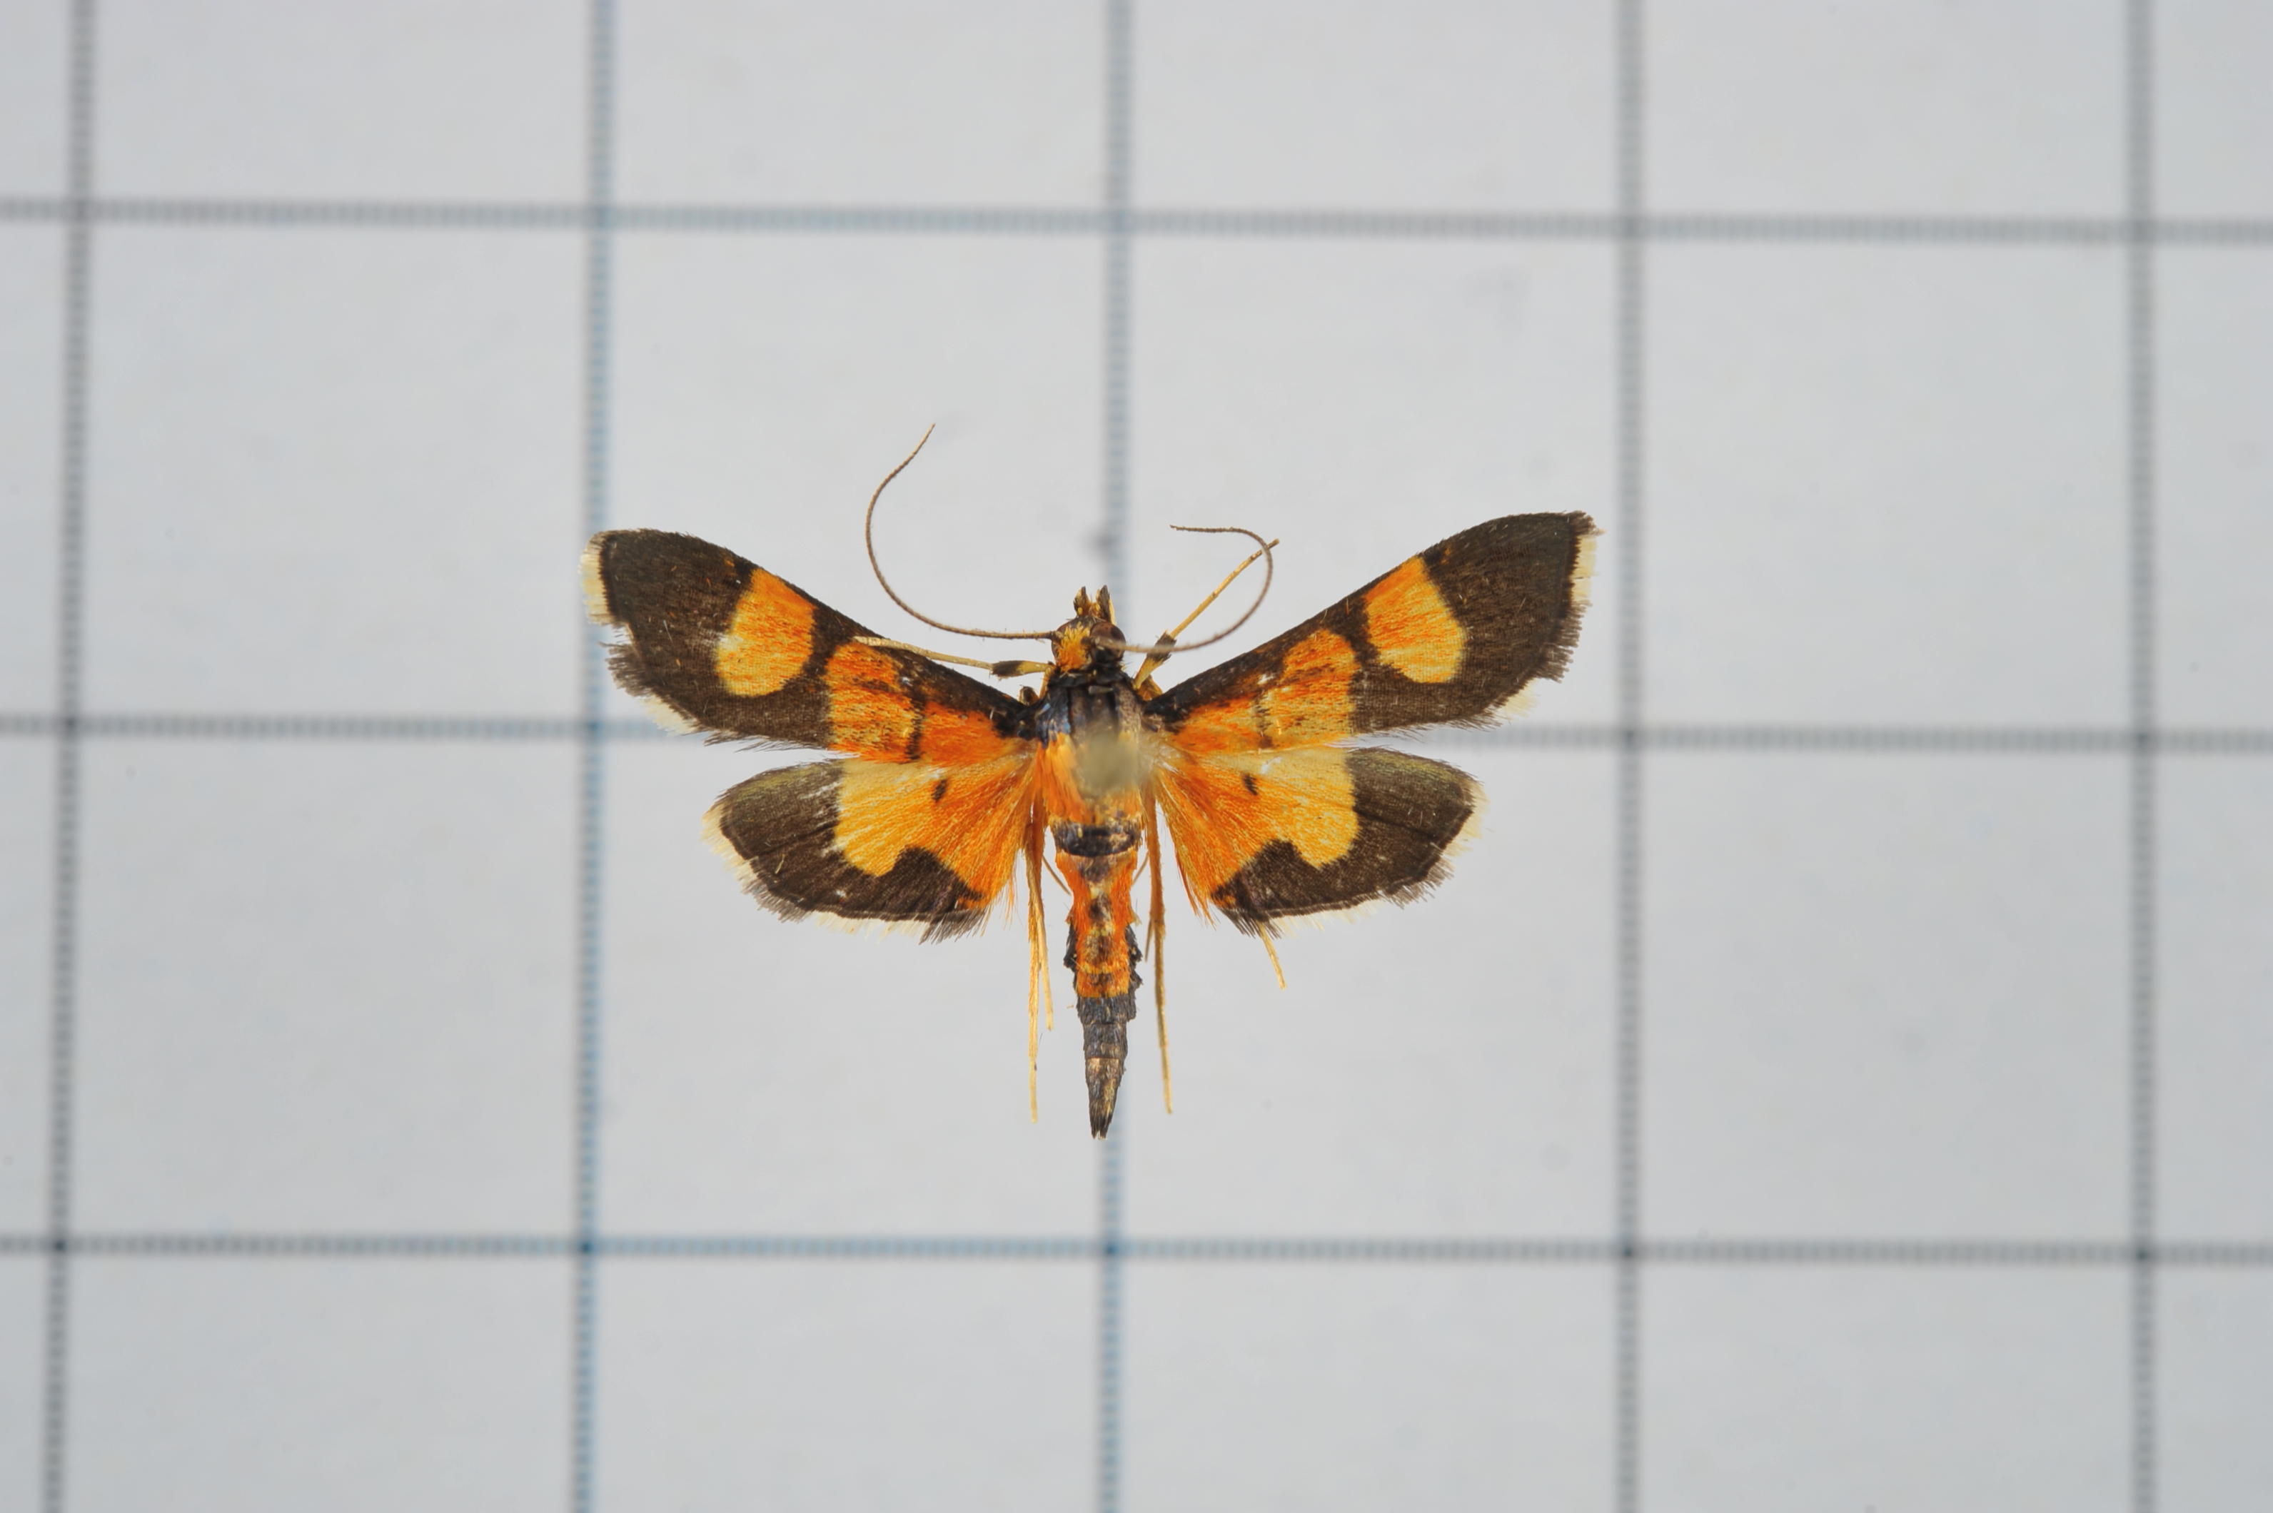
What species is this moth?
Aethaloessa calidalis tiphalis
